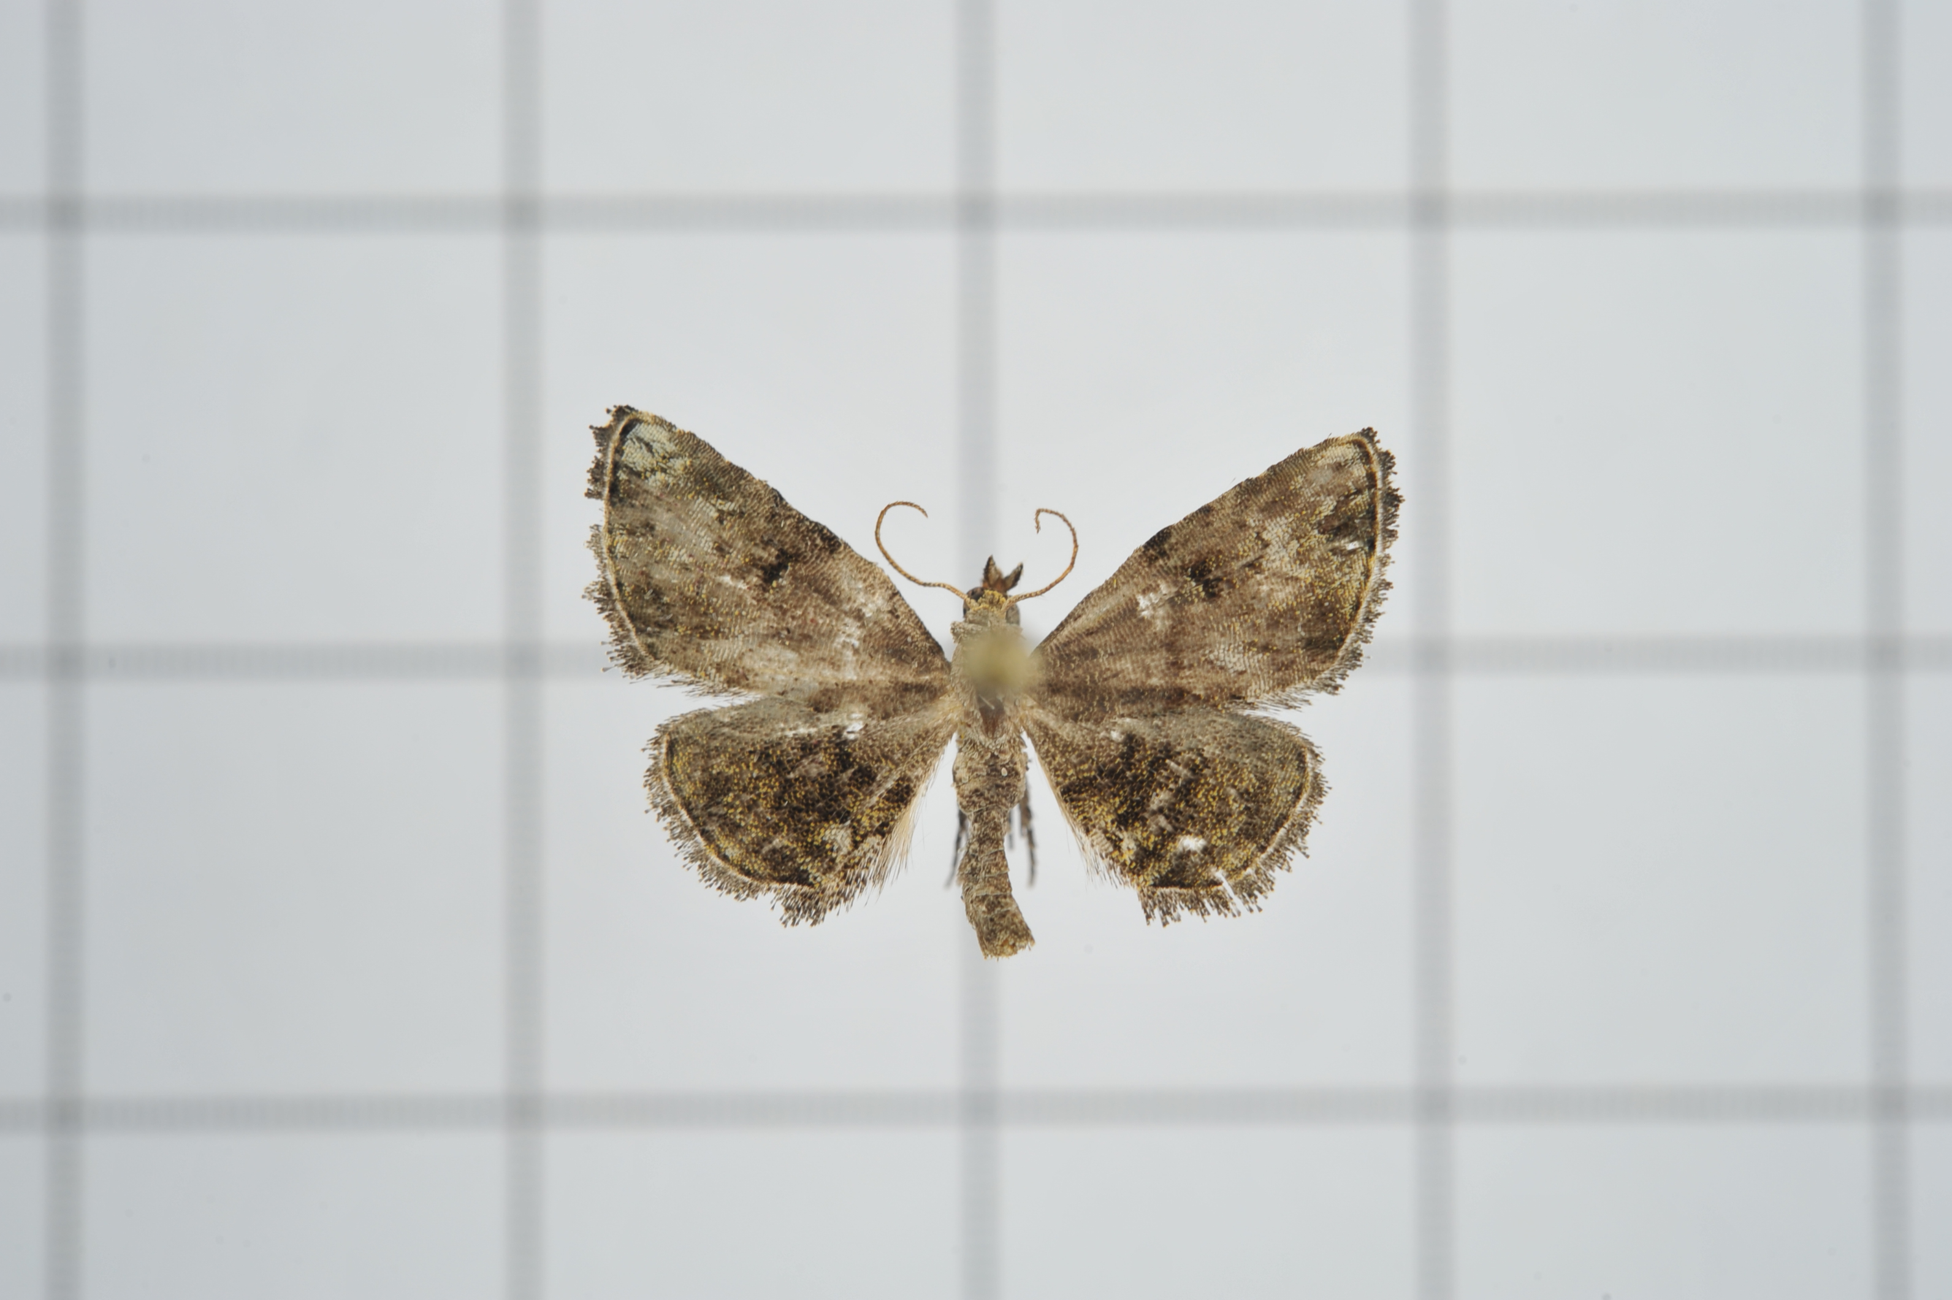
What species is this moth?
Mataeomera biangulata
